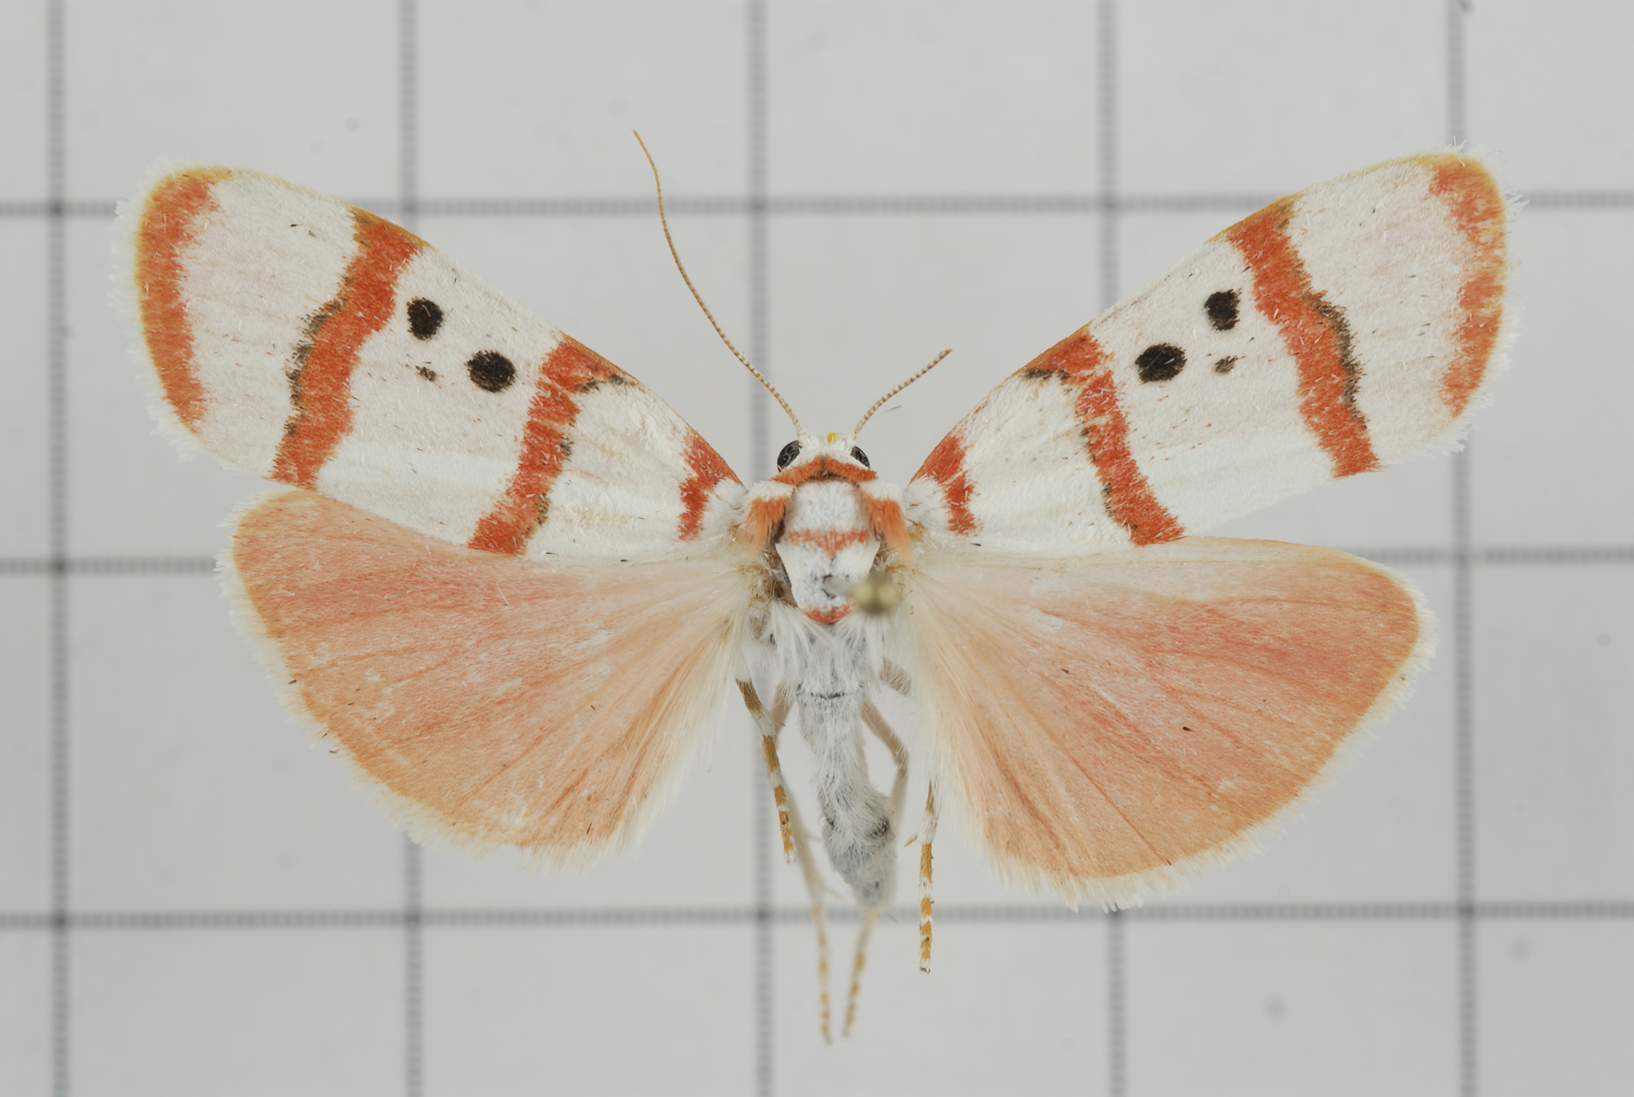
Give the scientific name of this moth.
Cyana quadripartita
